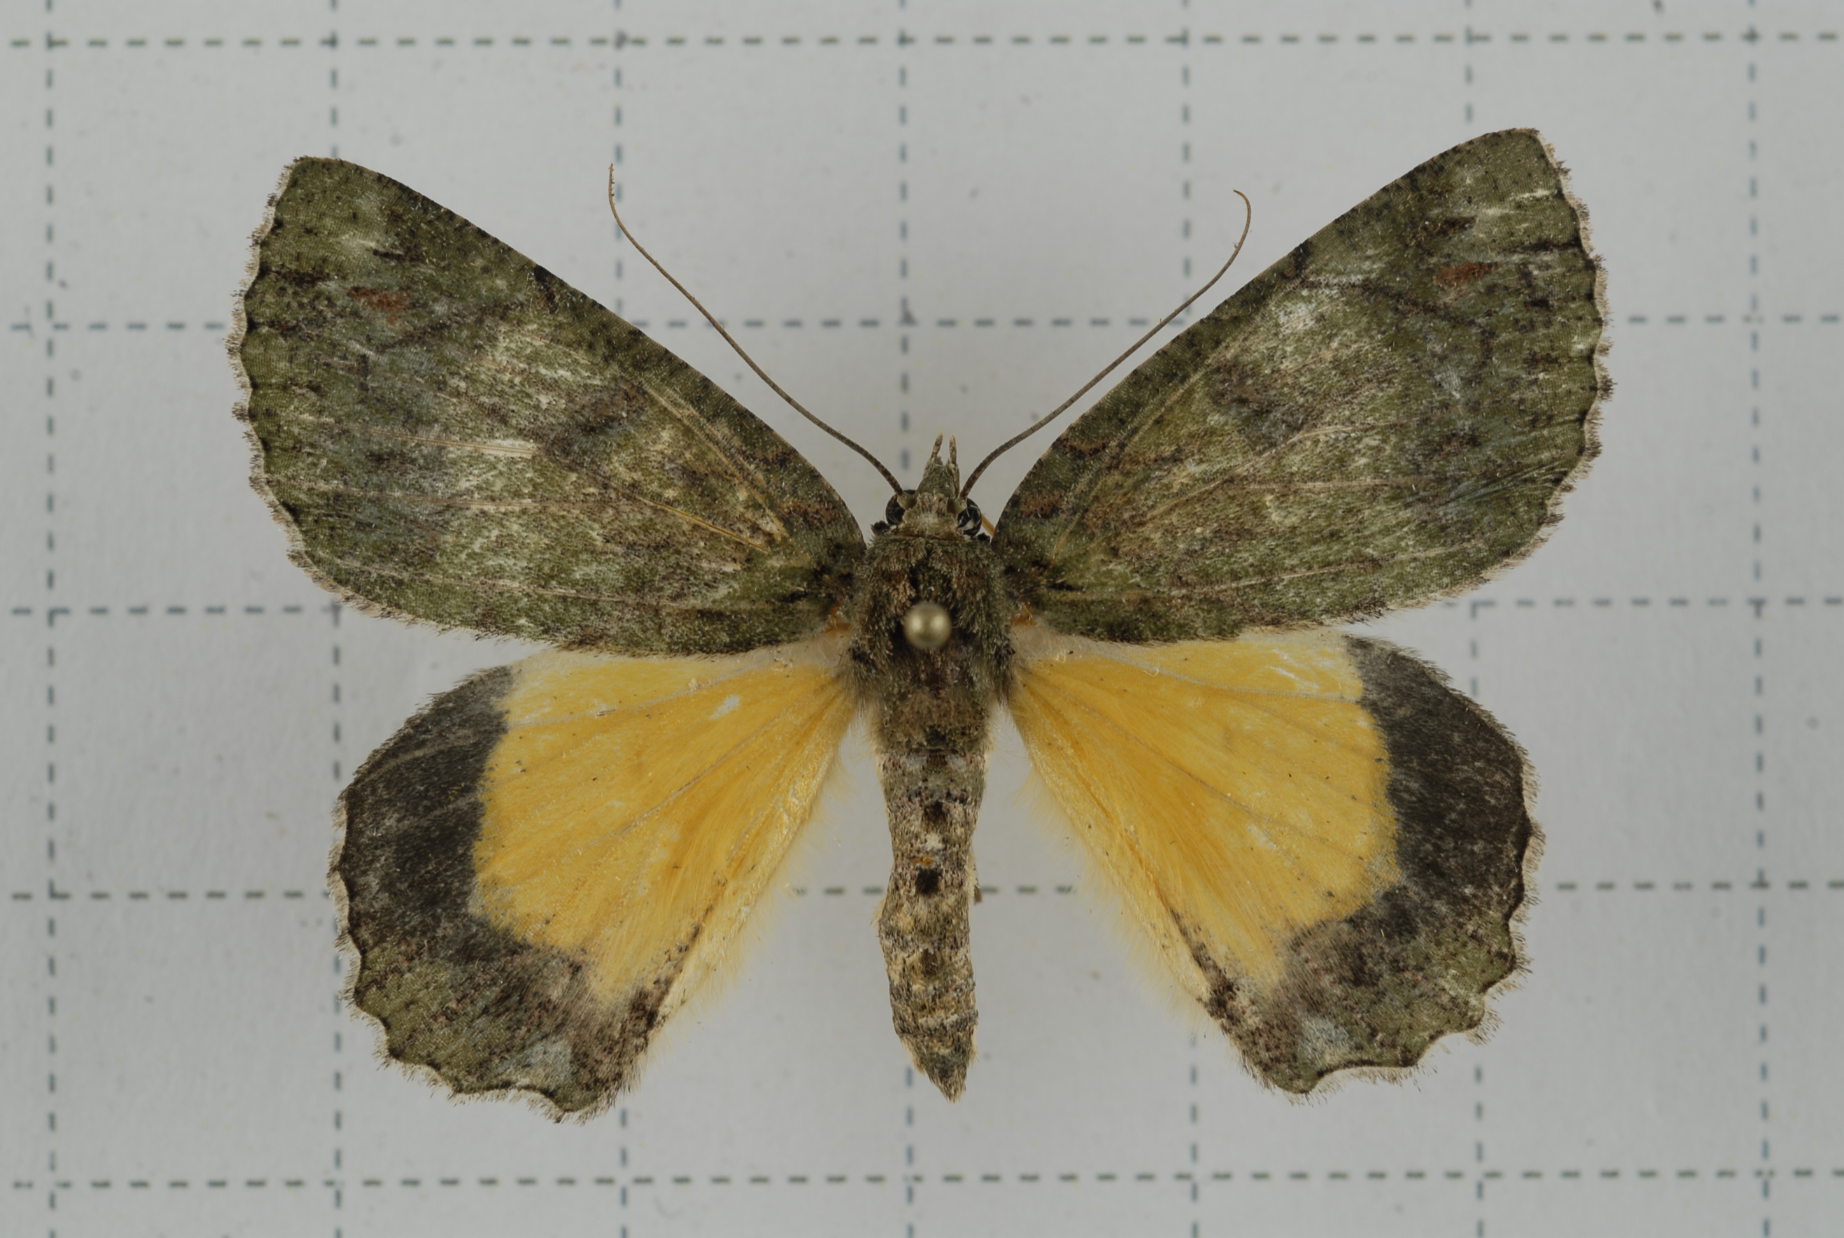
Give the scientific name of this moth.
Dindica polyphaenaria
